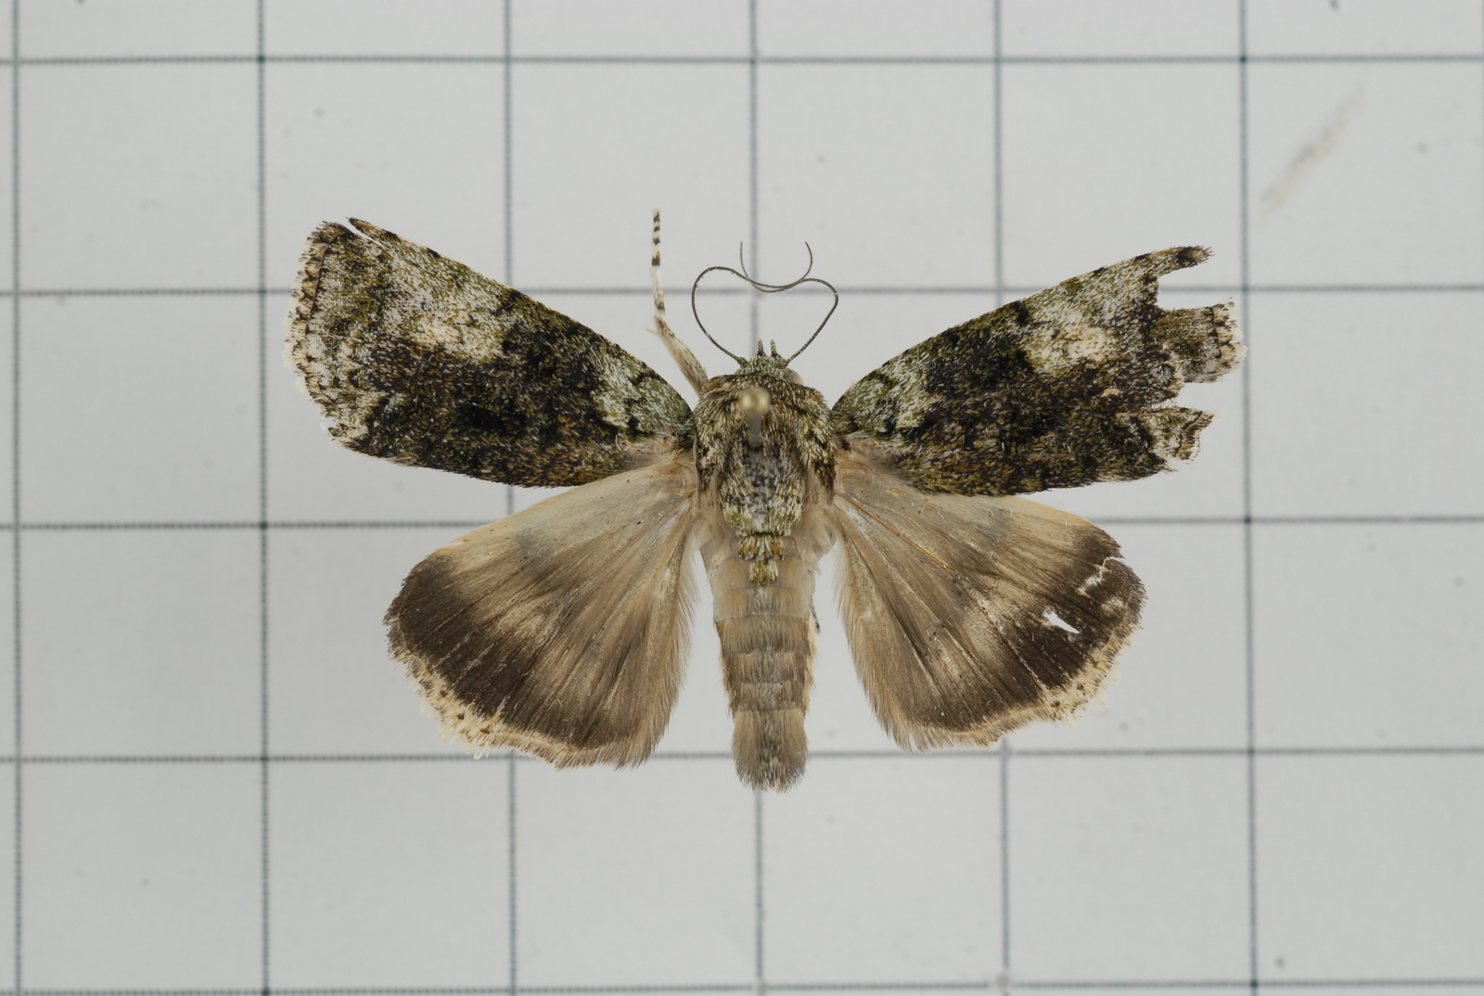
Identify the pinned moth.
Blenina quinaria
